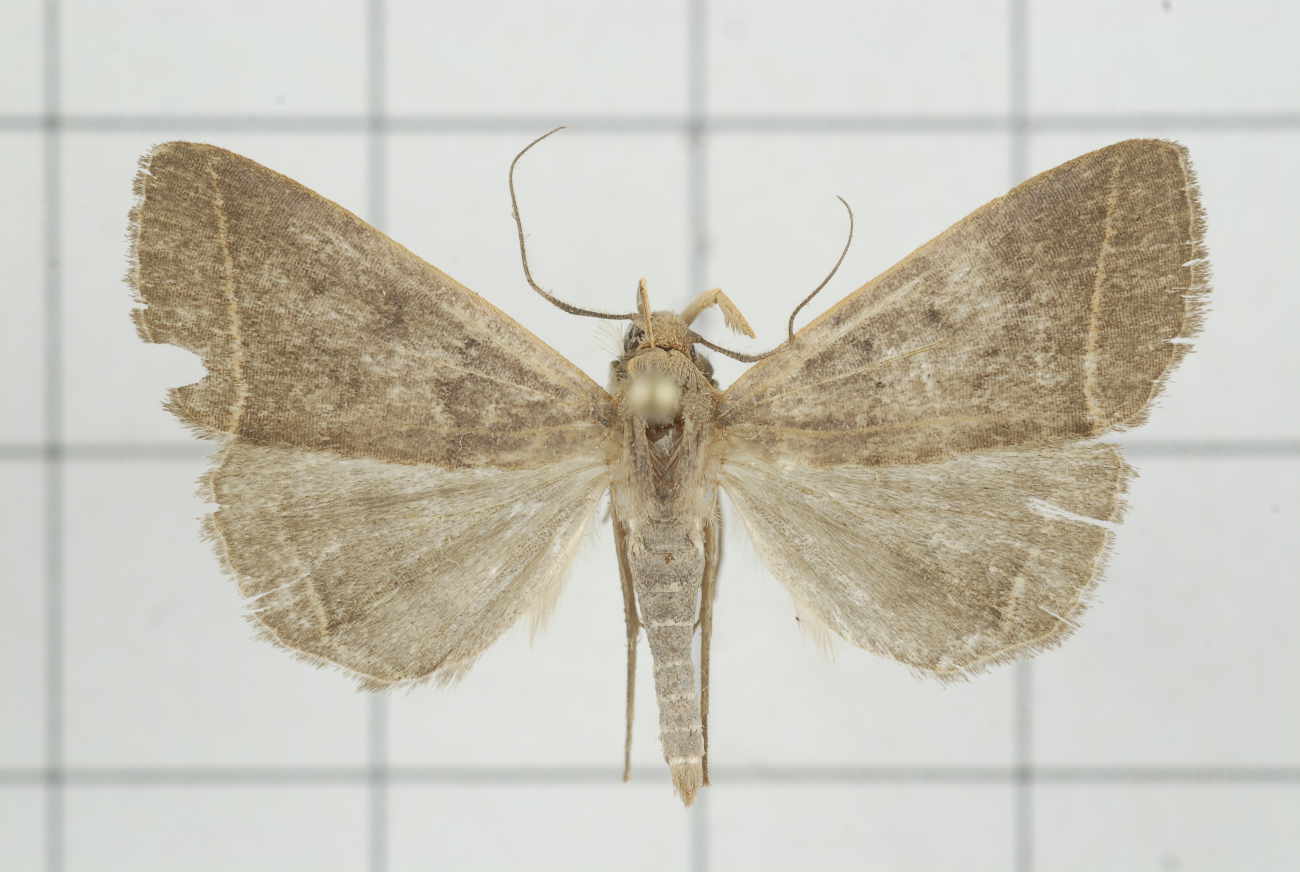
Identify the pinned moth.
Simplicia cornicalis
